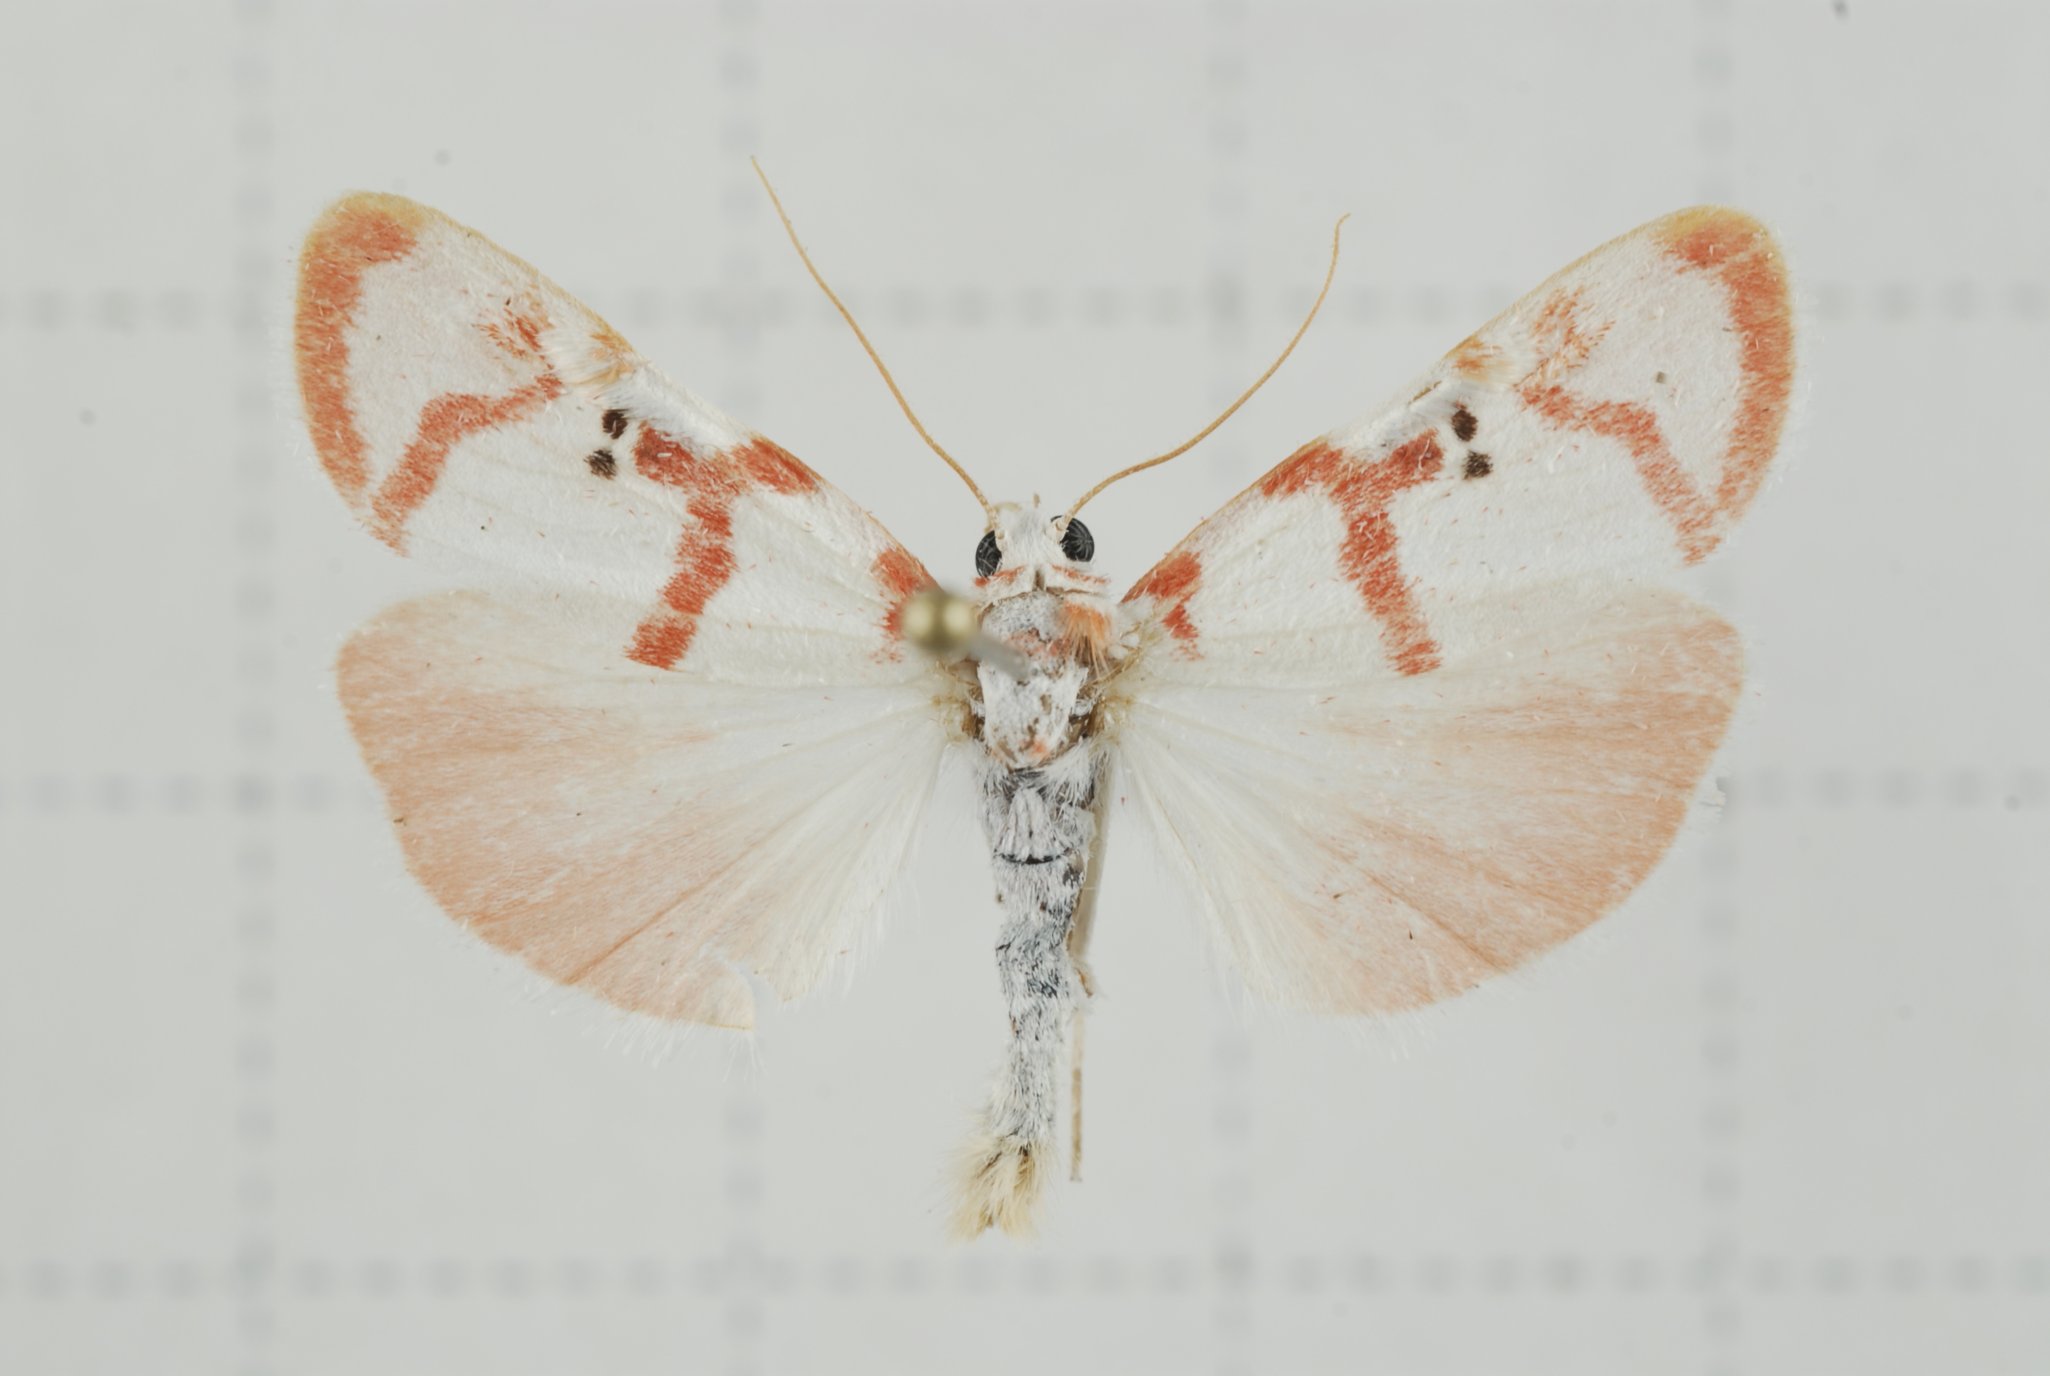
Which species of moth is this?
Cyana hamata hamata
